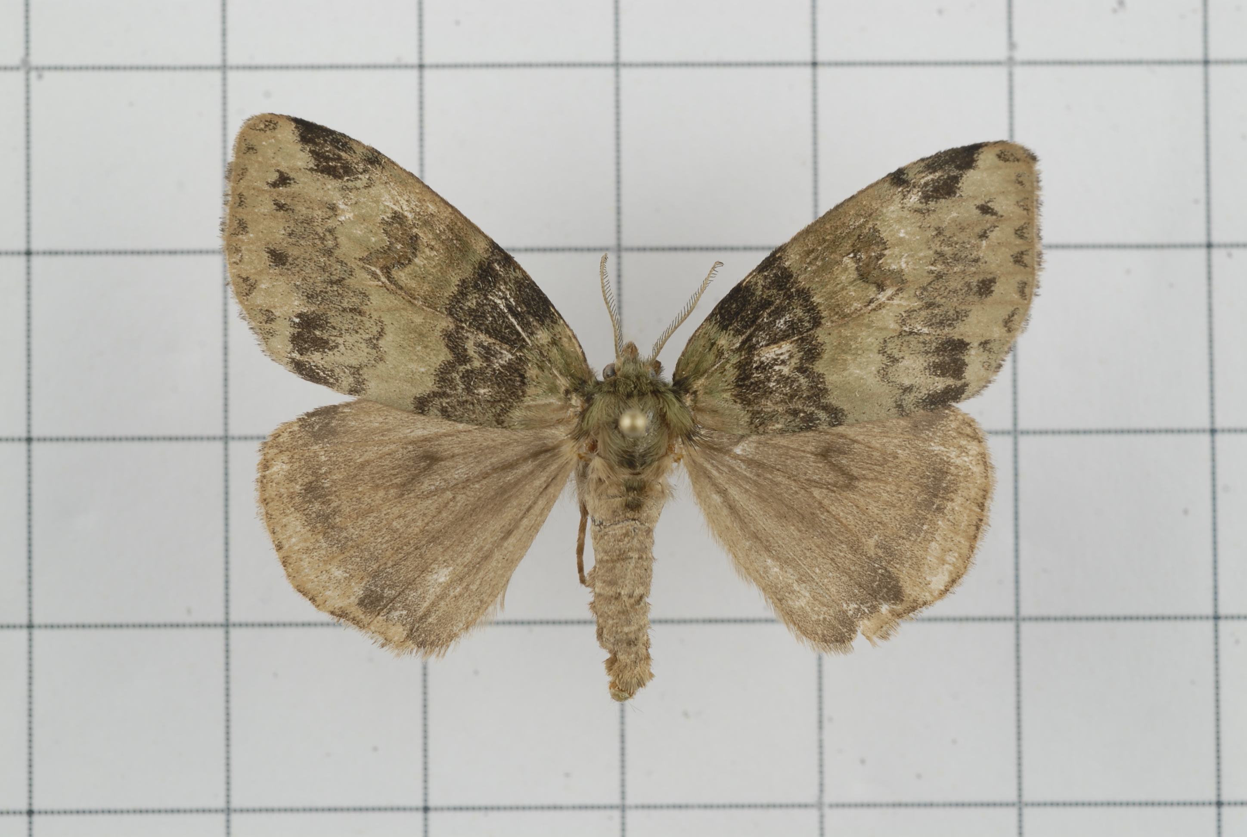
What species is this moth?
Ilema olivacea
